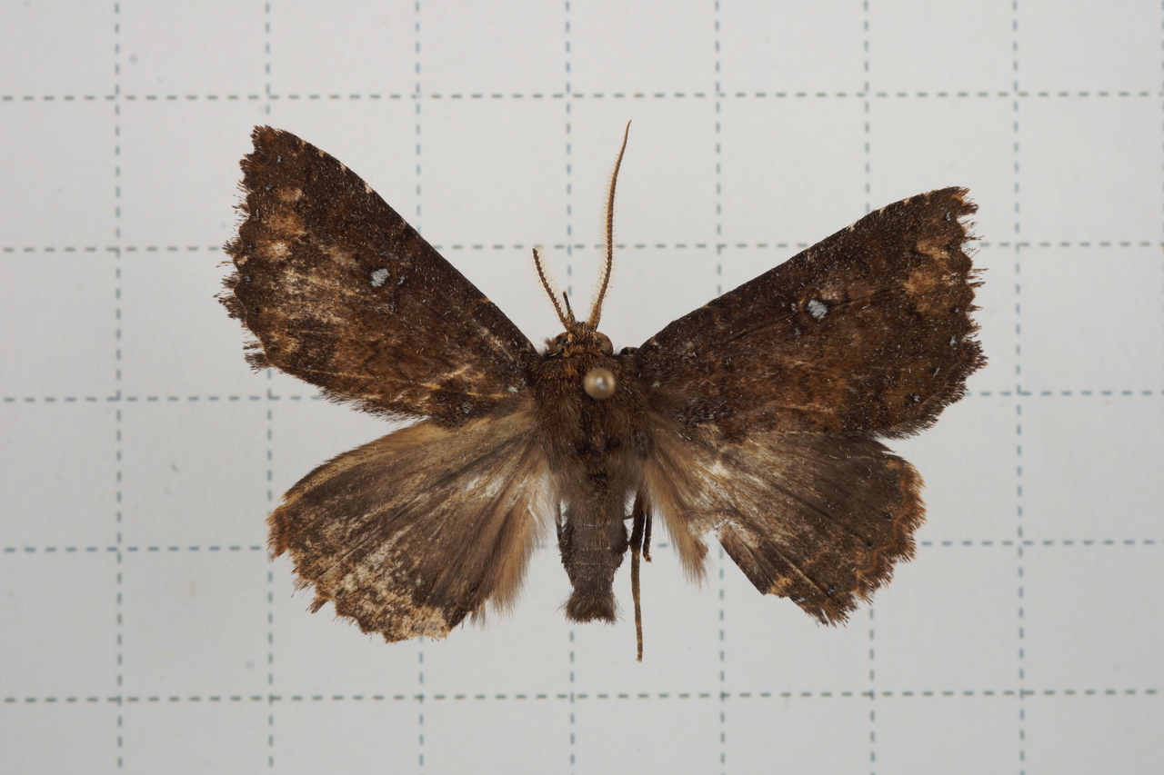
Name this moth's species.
Hypersypnoides punctosa
